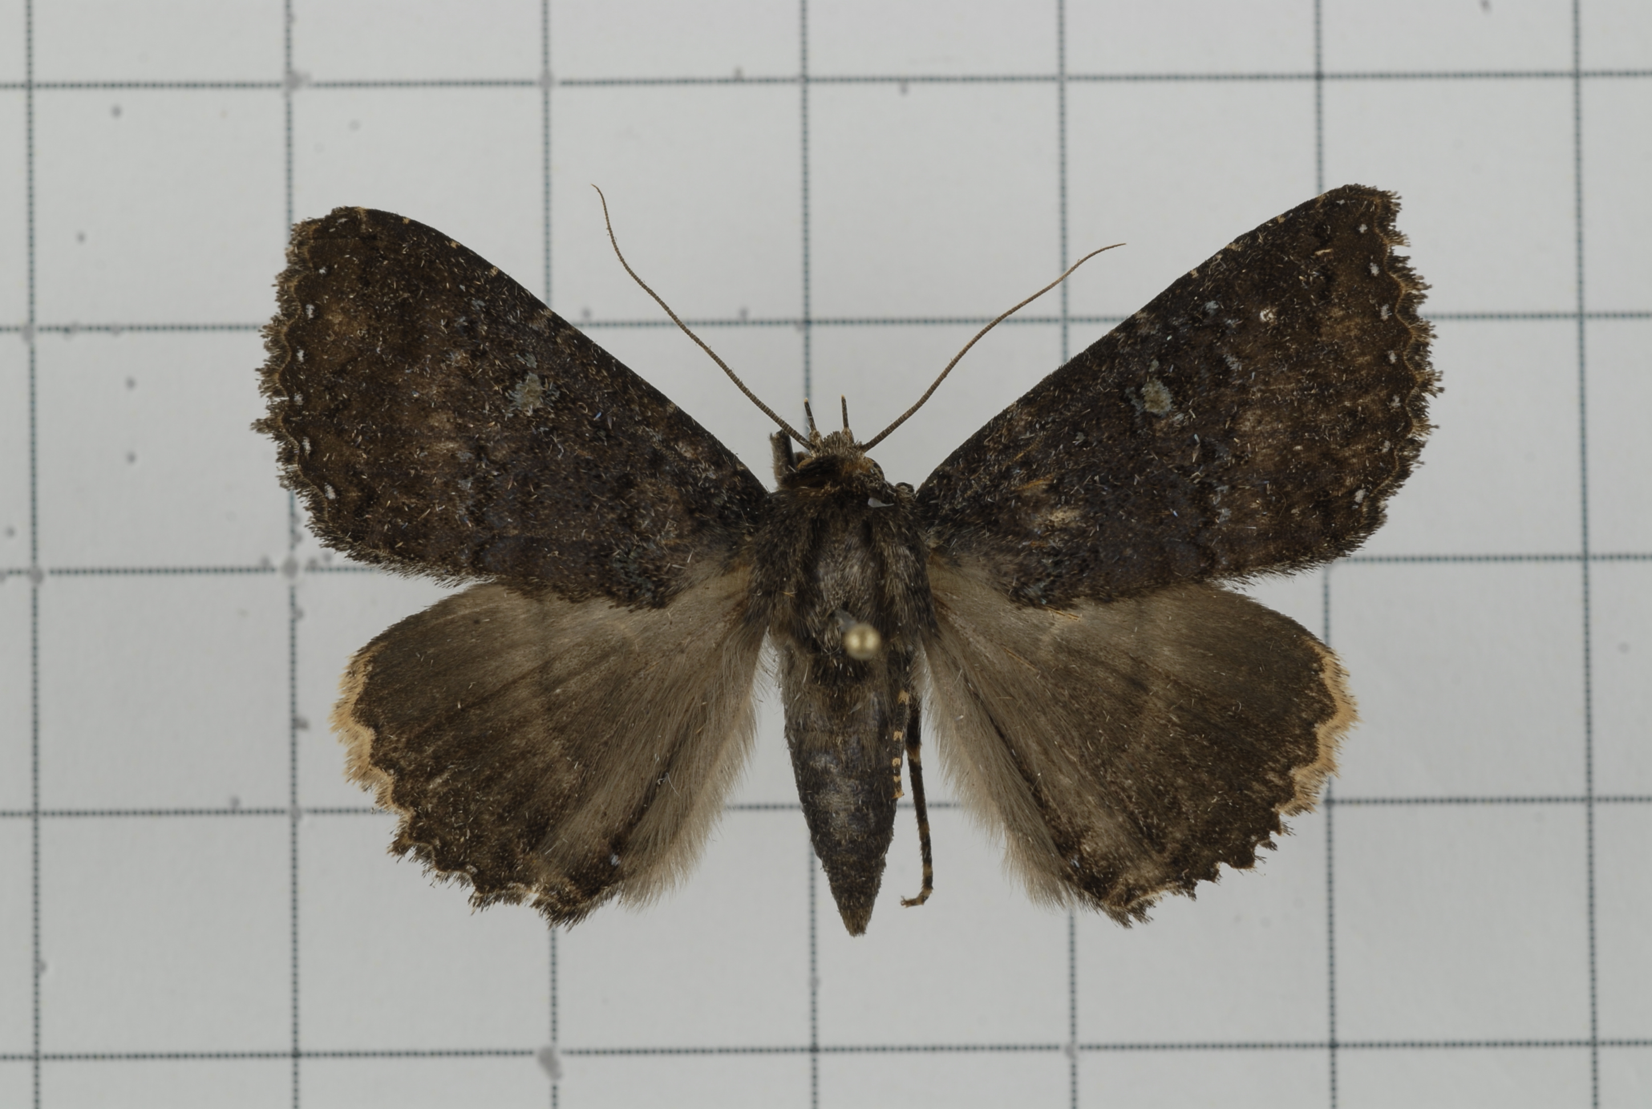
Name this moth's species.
Hypersypnoides submarginata submarginata
